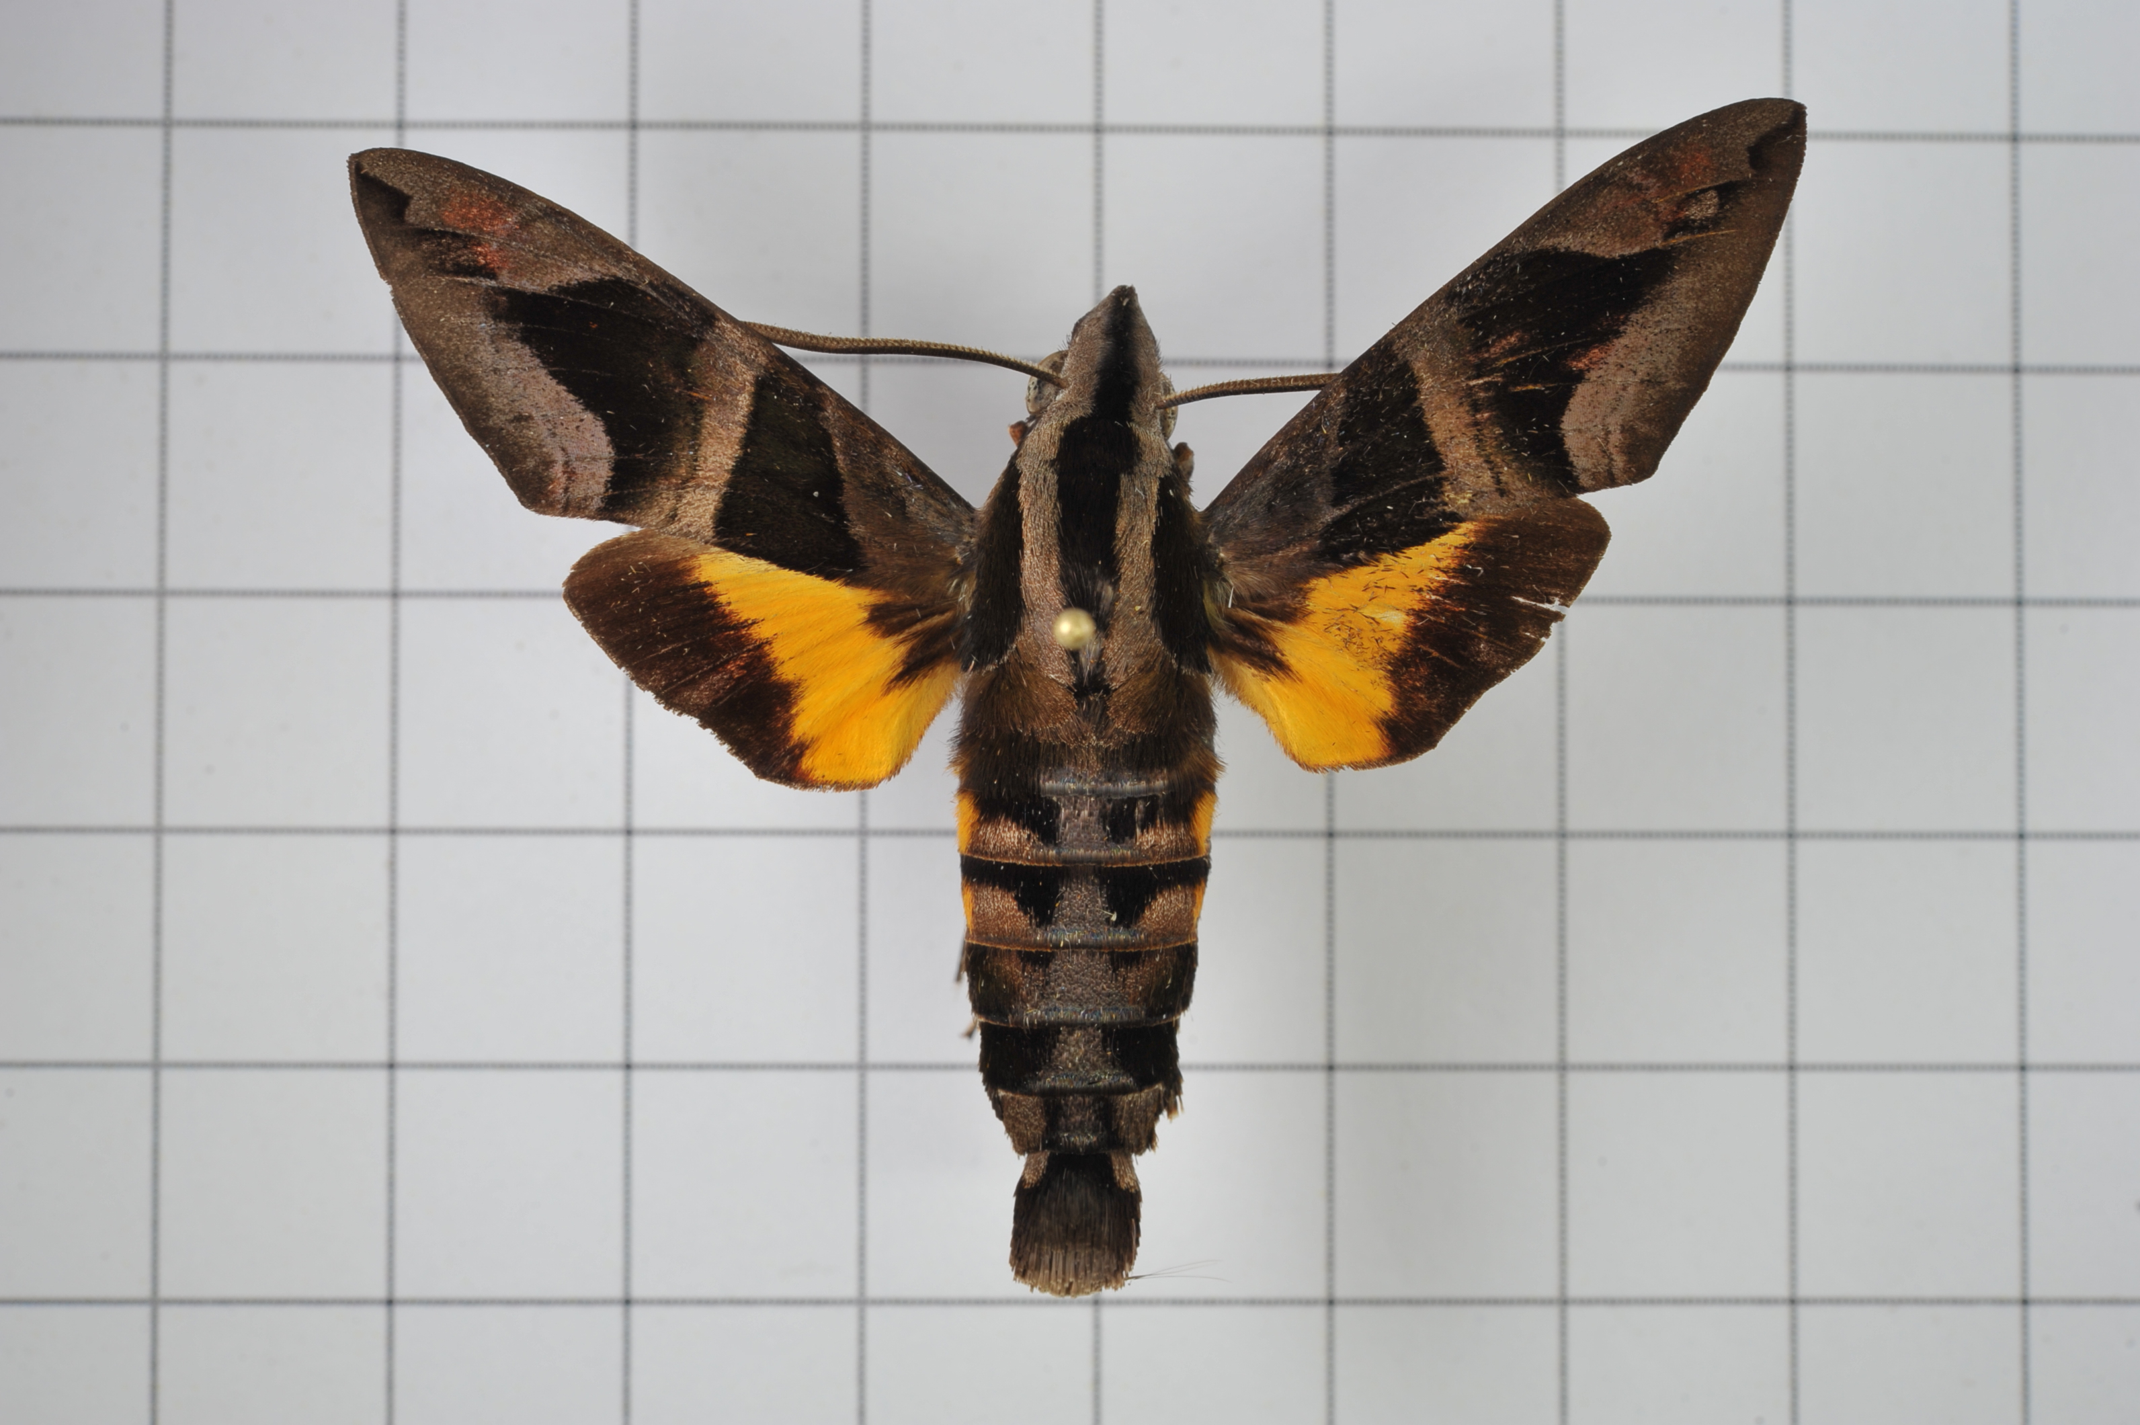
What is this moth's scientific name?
Macroglossum mitchellii imperator
